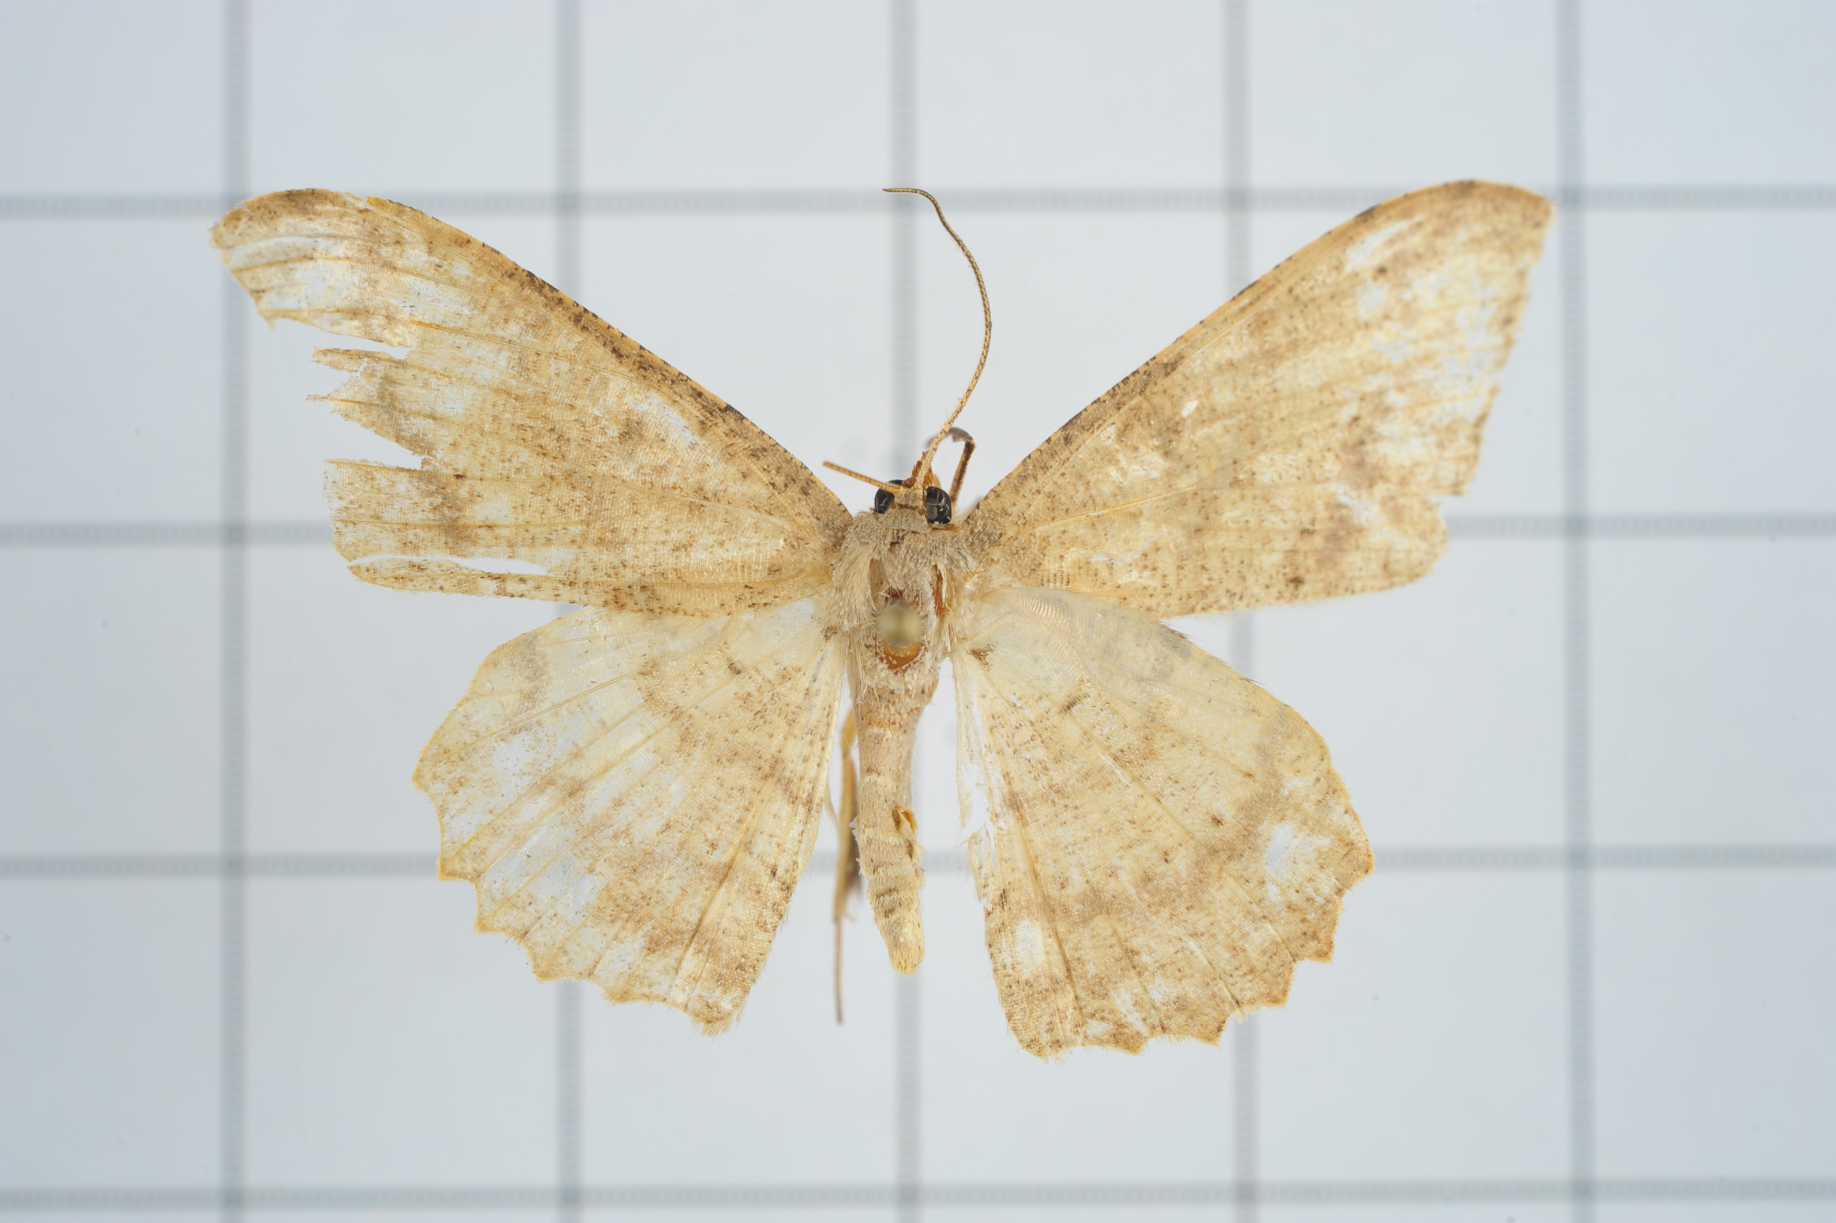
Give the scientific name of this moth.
Luxiaria mitorrhaphes
